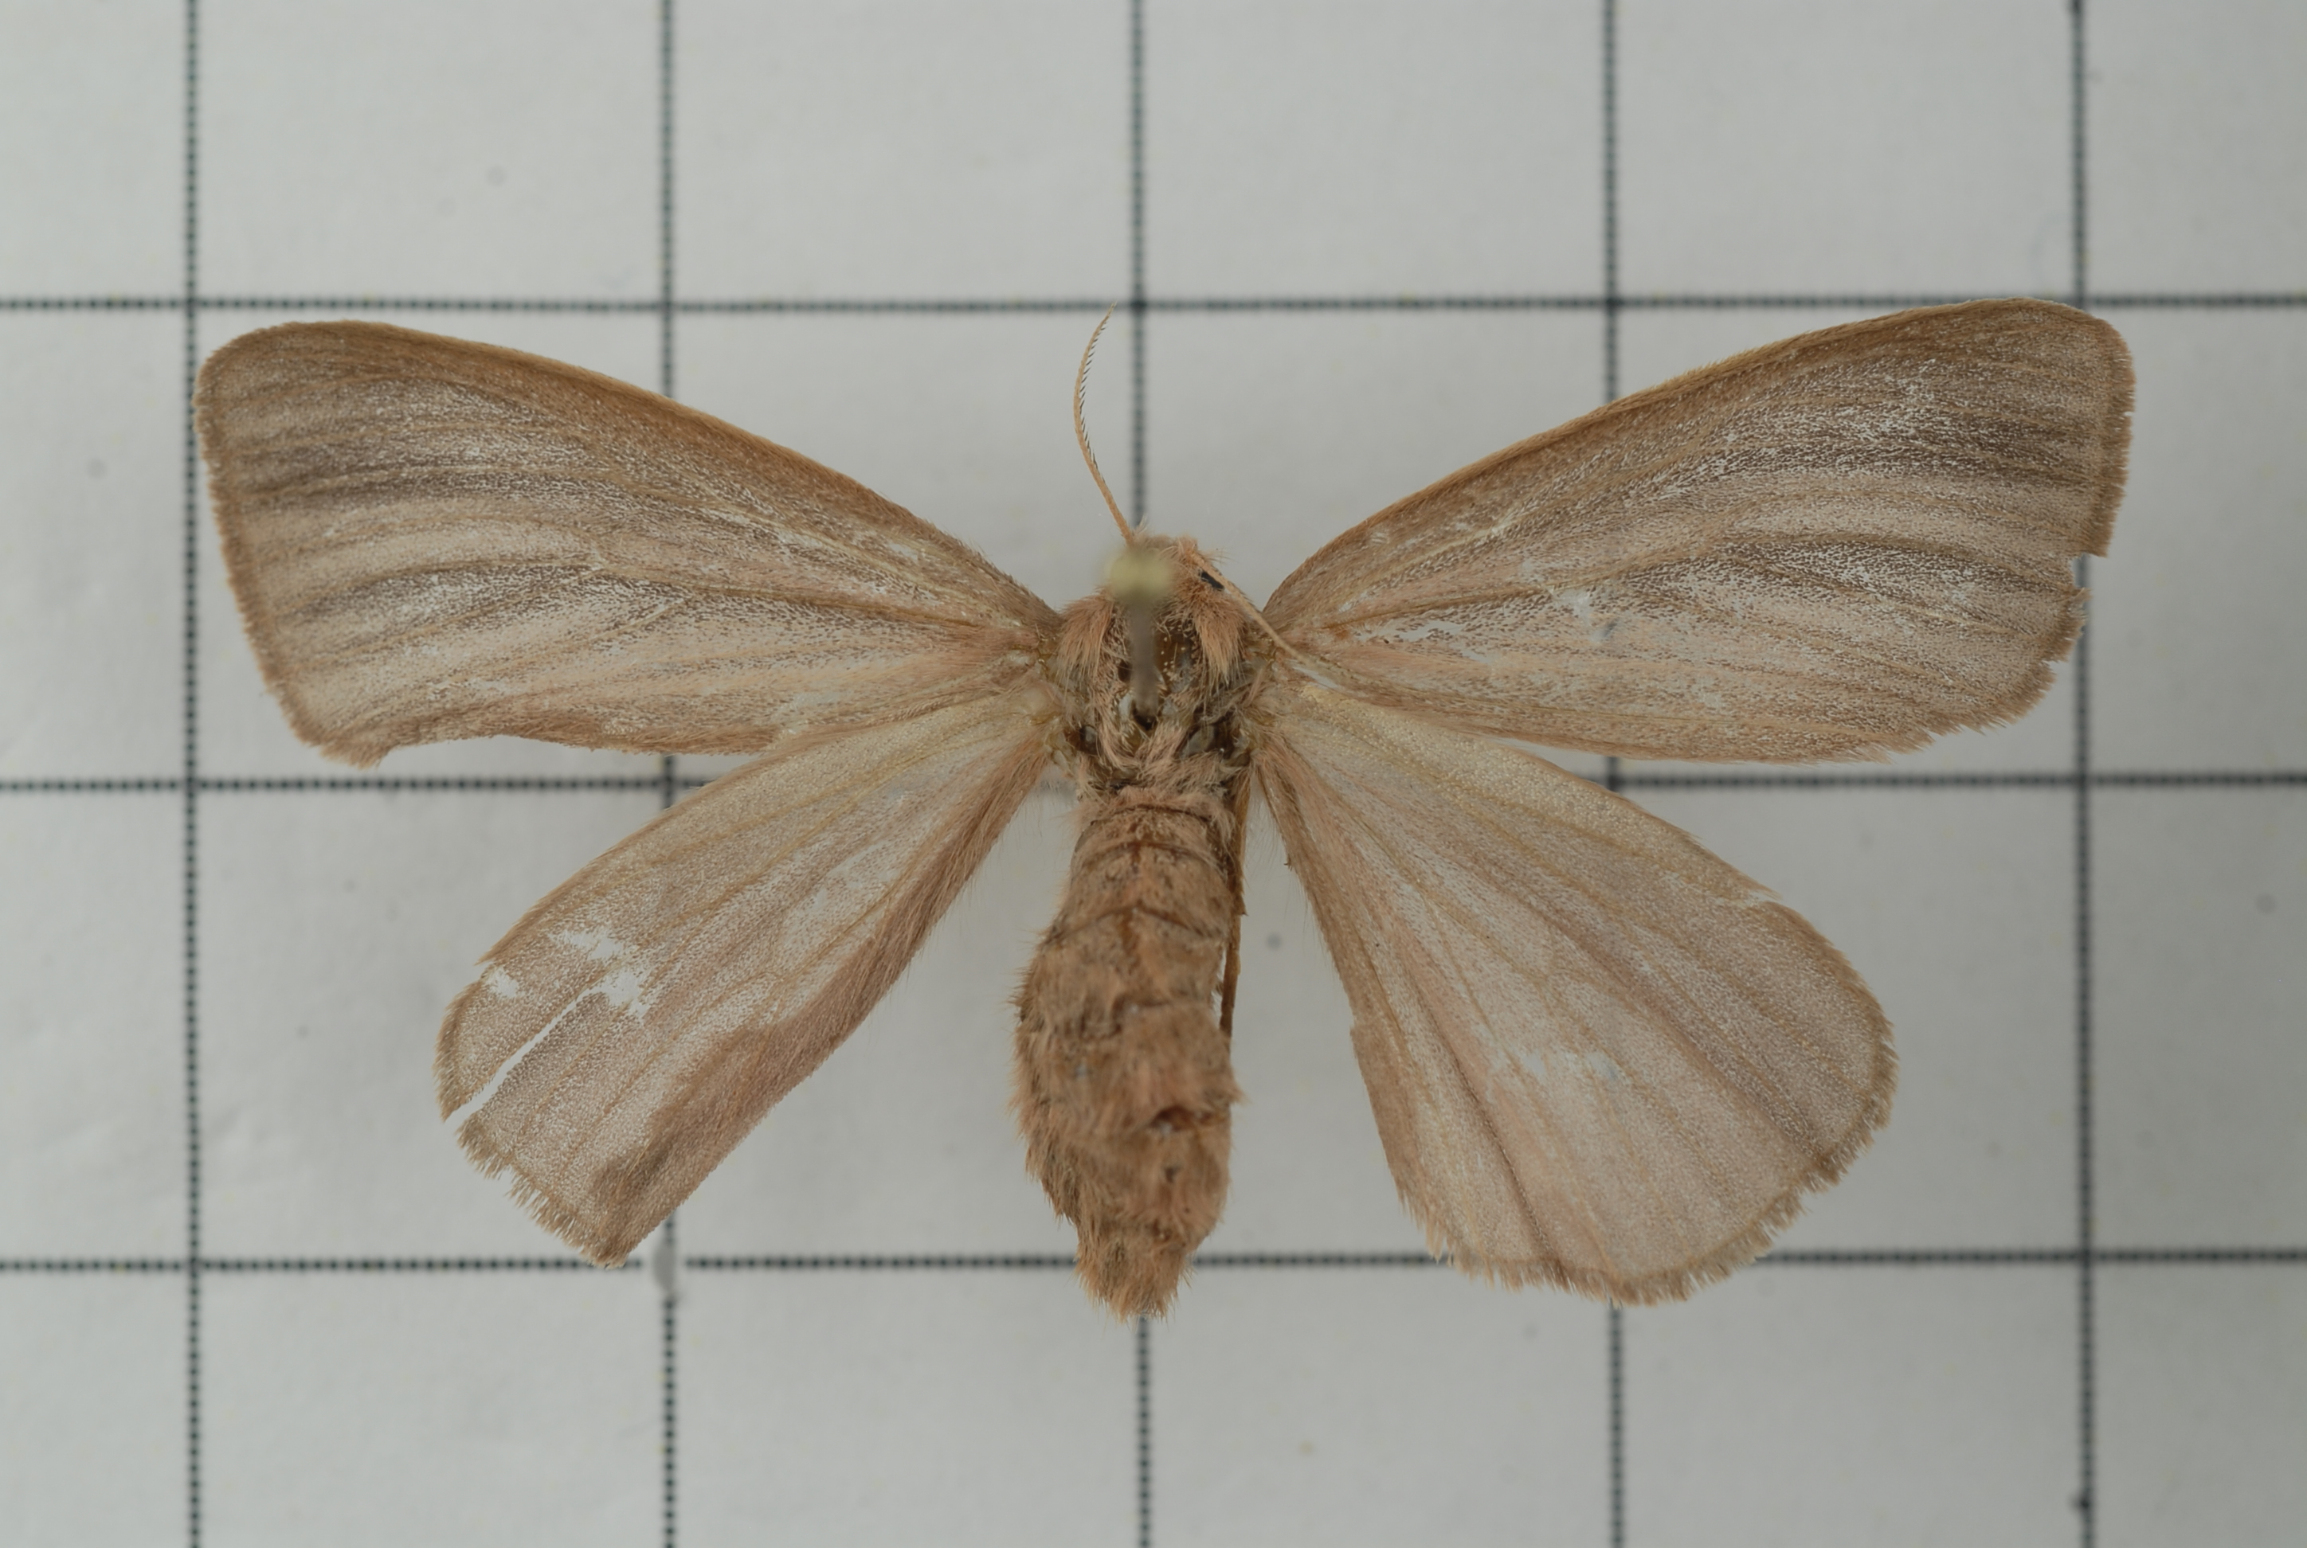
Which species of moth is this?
Pantana substrigosa
